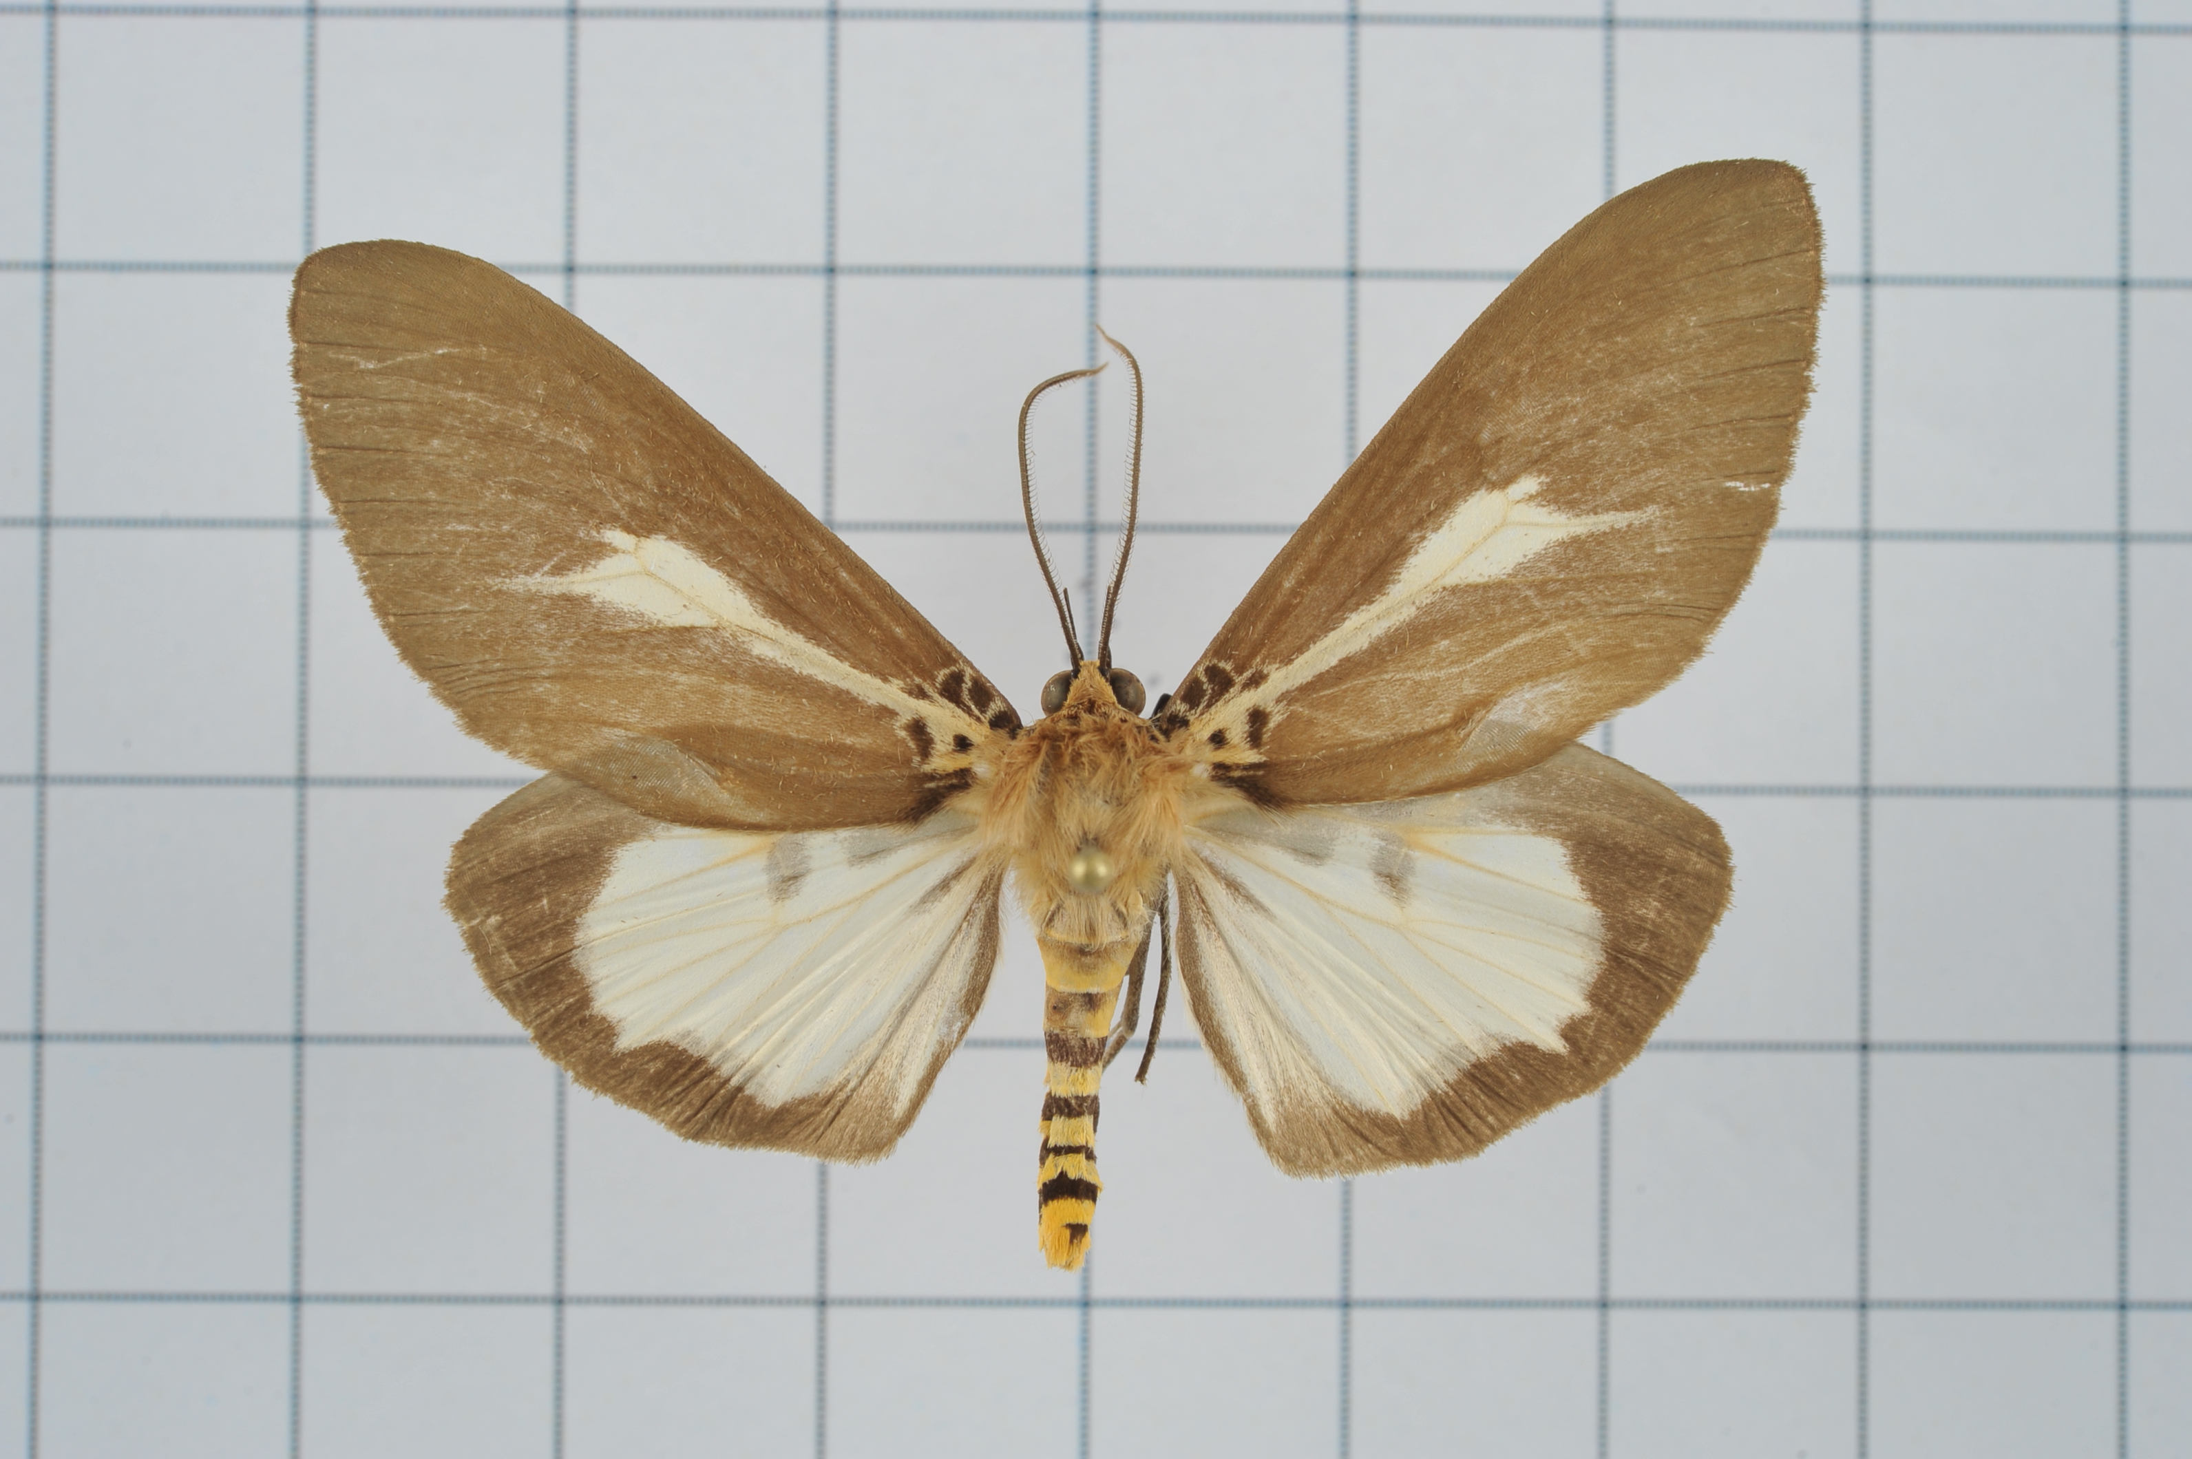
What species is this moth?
Asota heliconia zebrina
